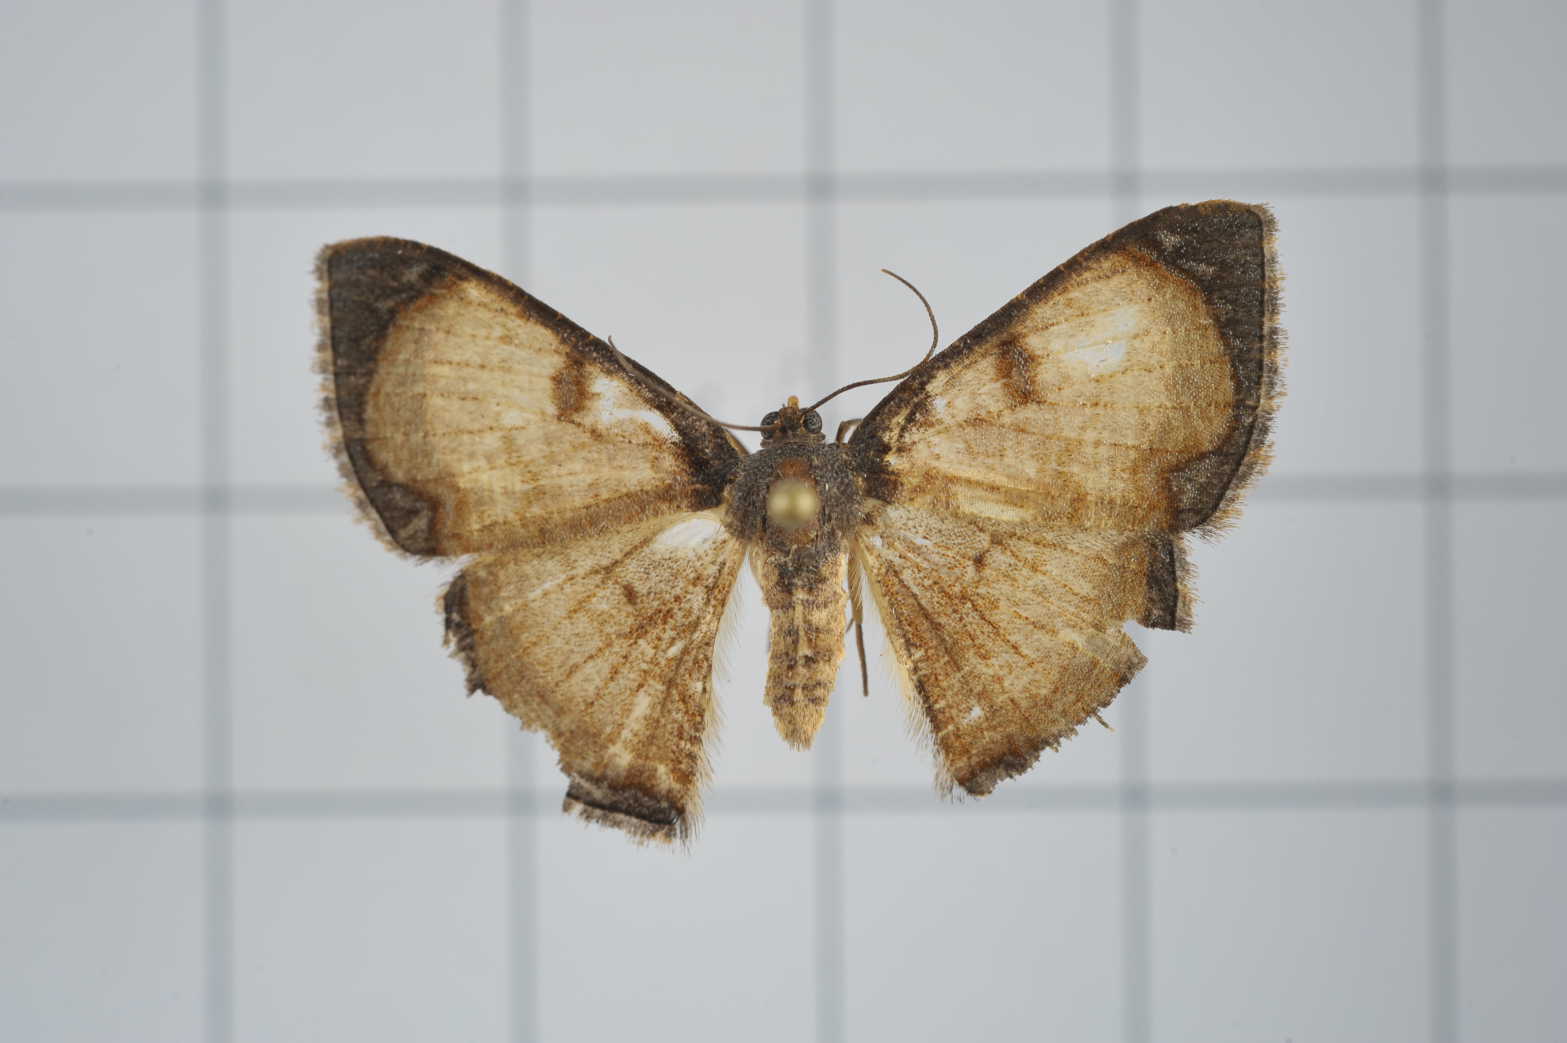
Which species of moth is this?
Hydatocapnia gemina
